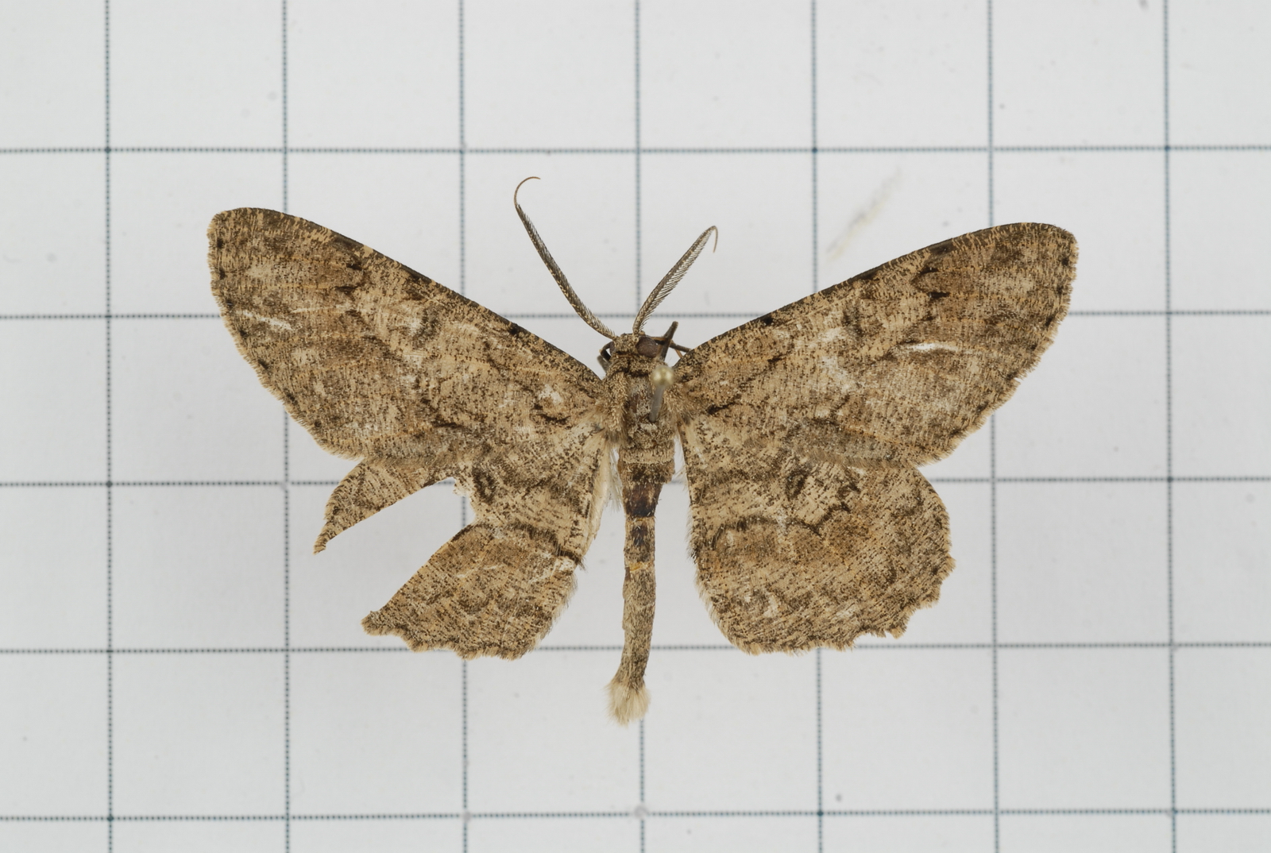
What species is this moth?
Hypomecis punctinalis glos
